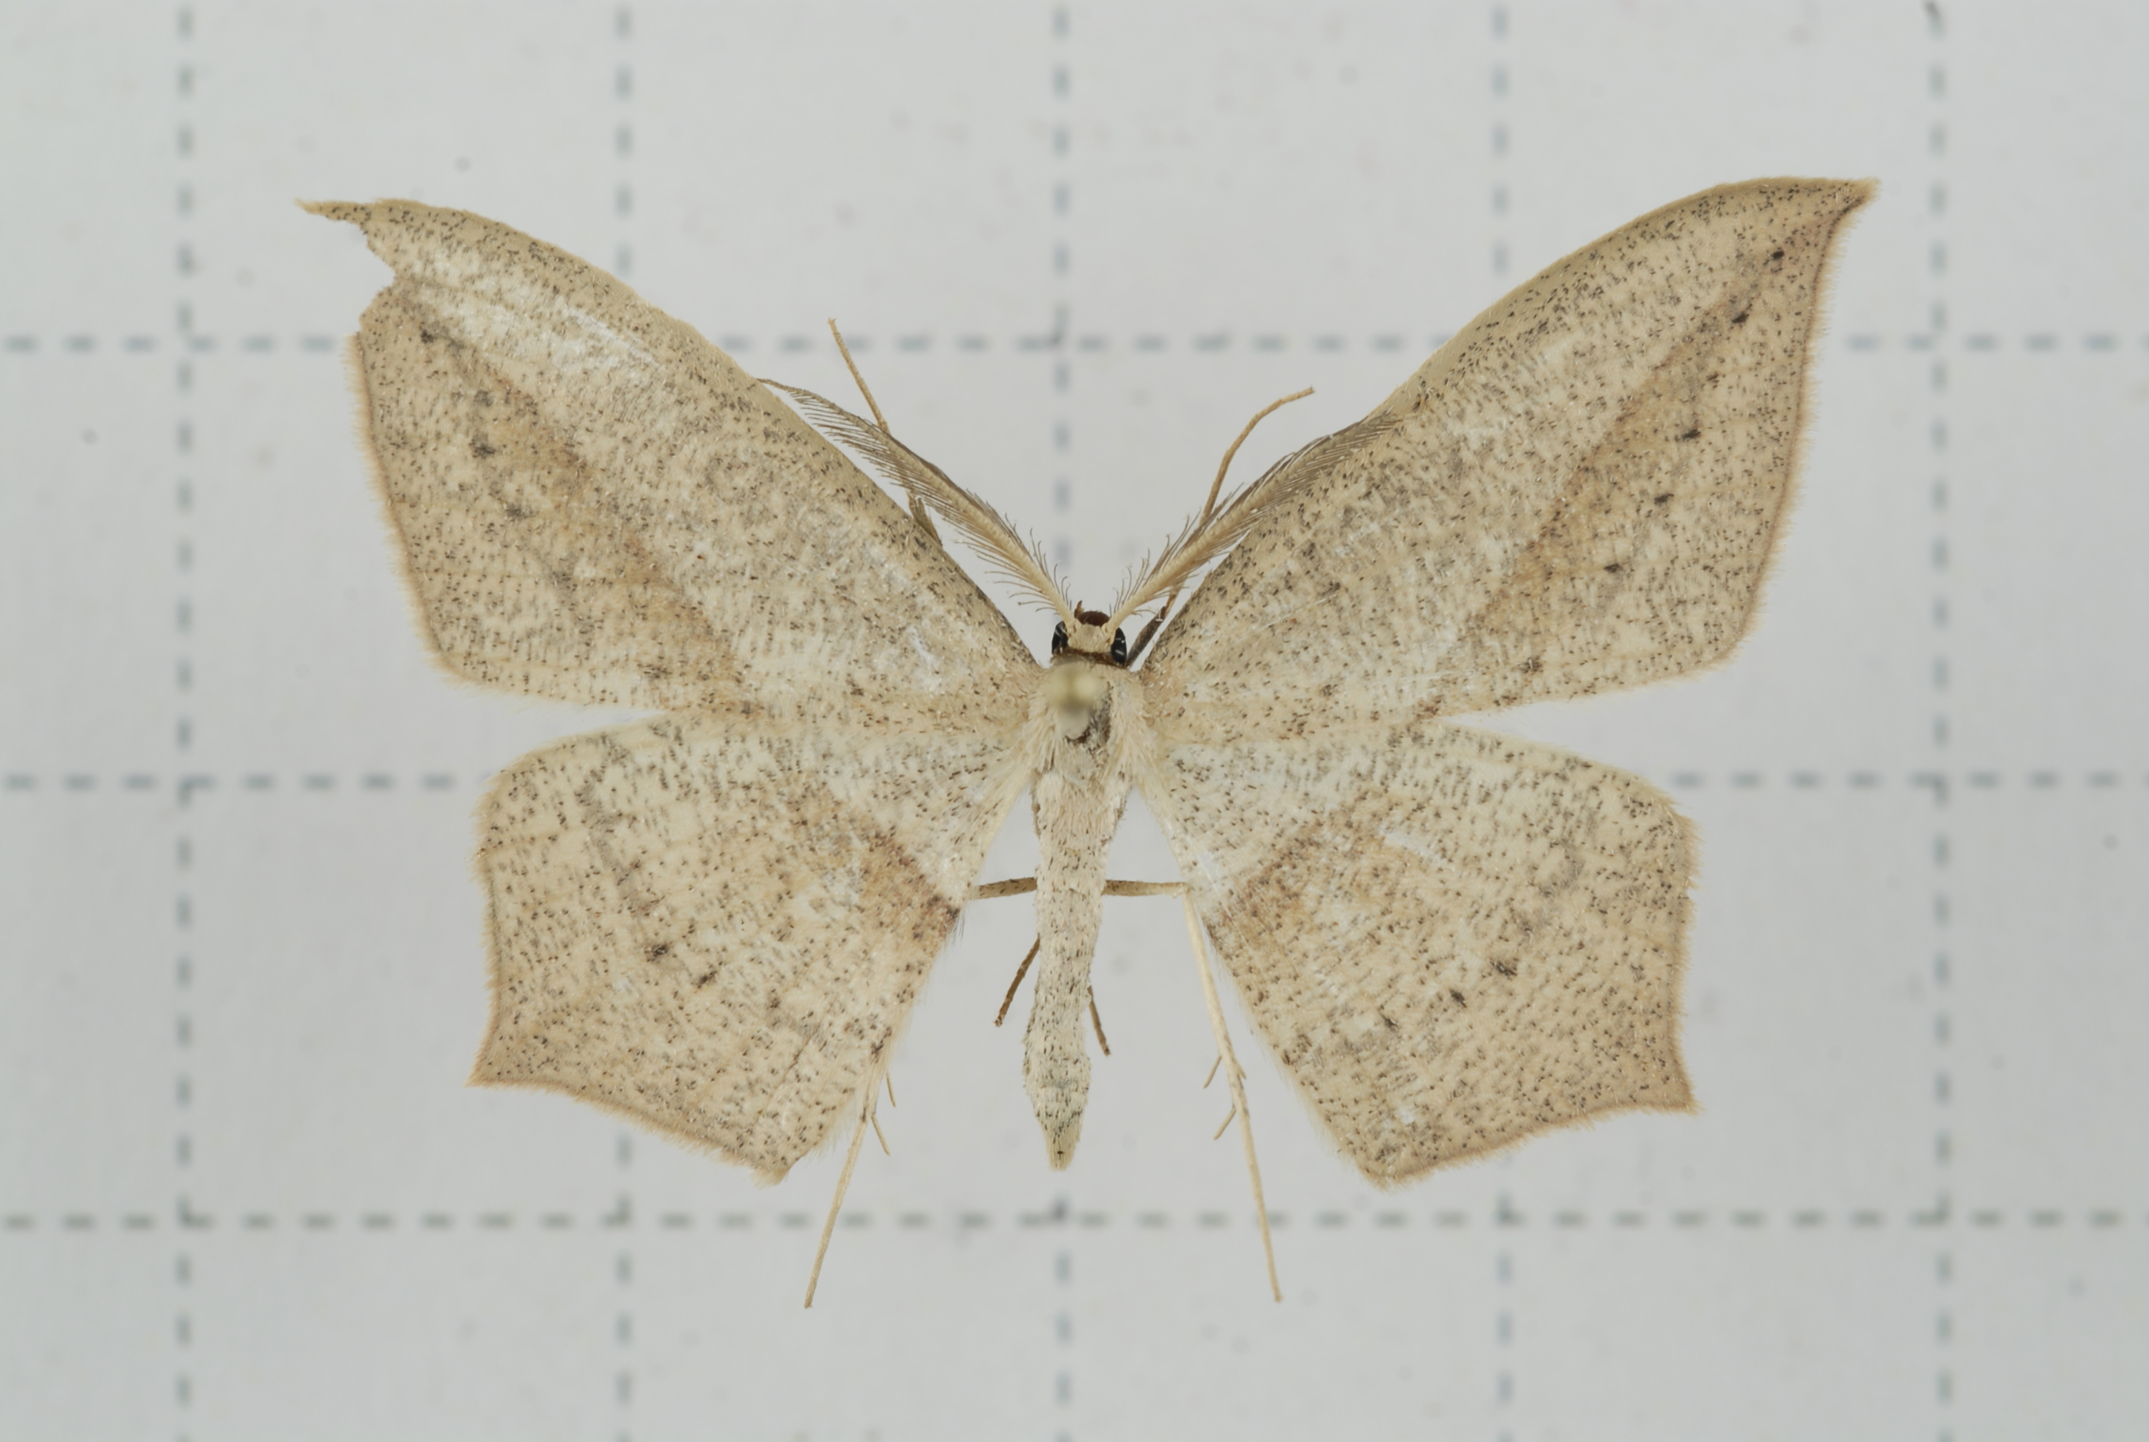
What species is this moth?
Timandra stueningi
